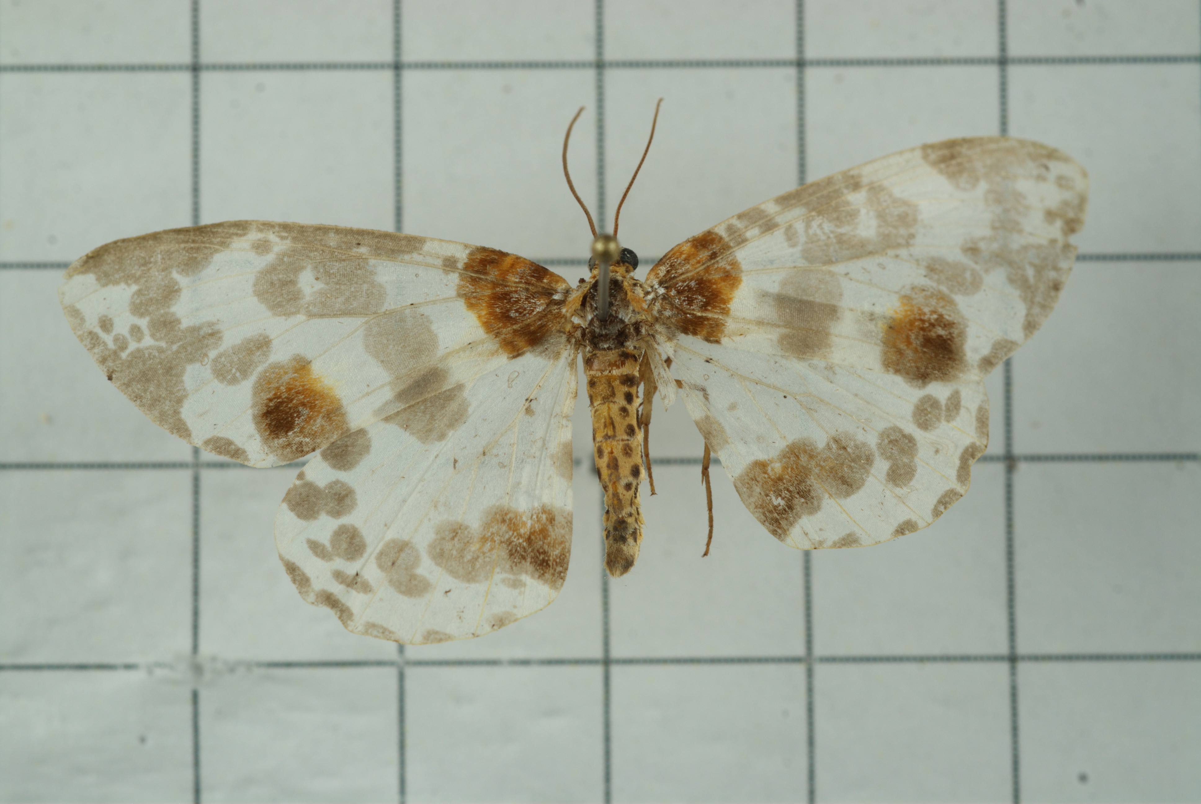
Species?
Abraxas formosilluminata
